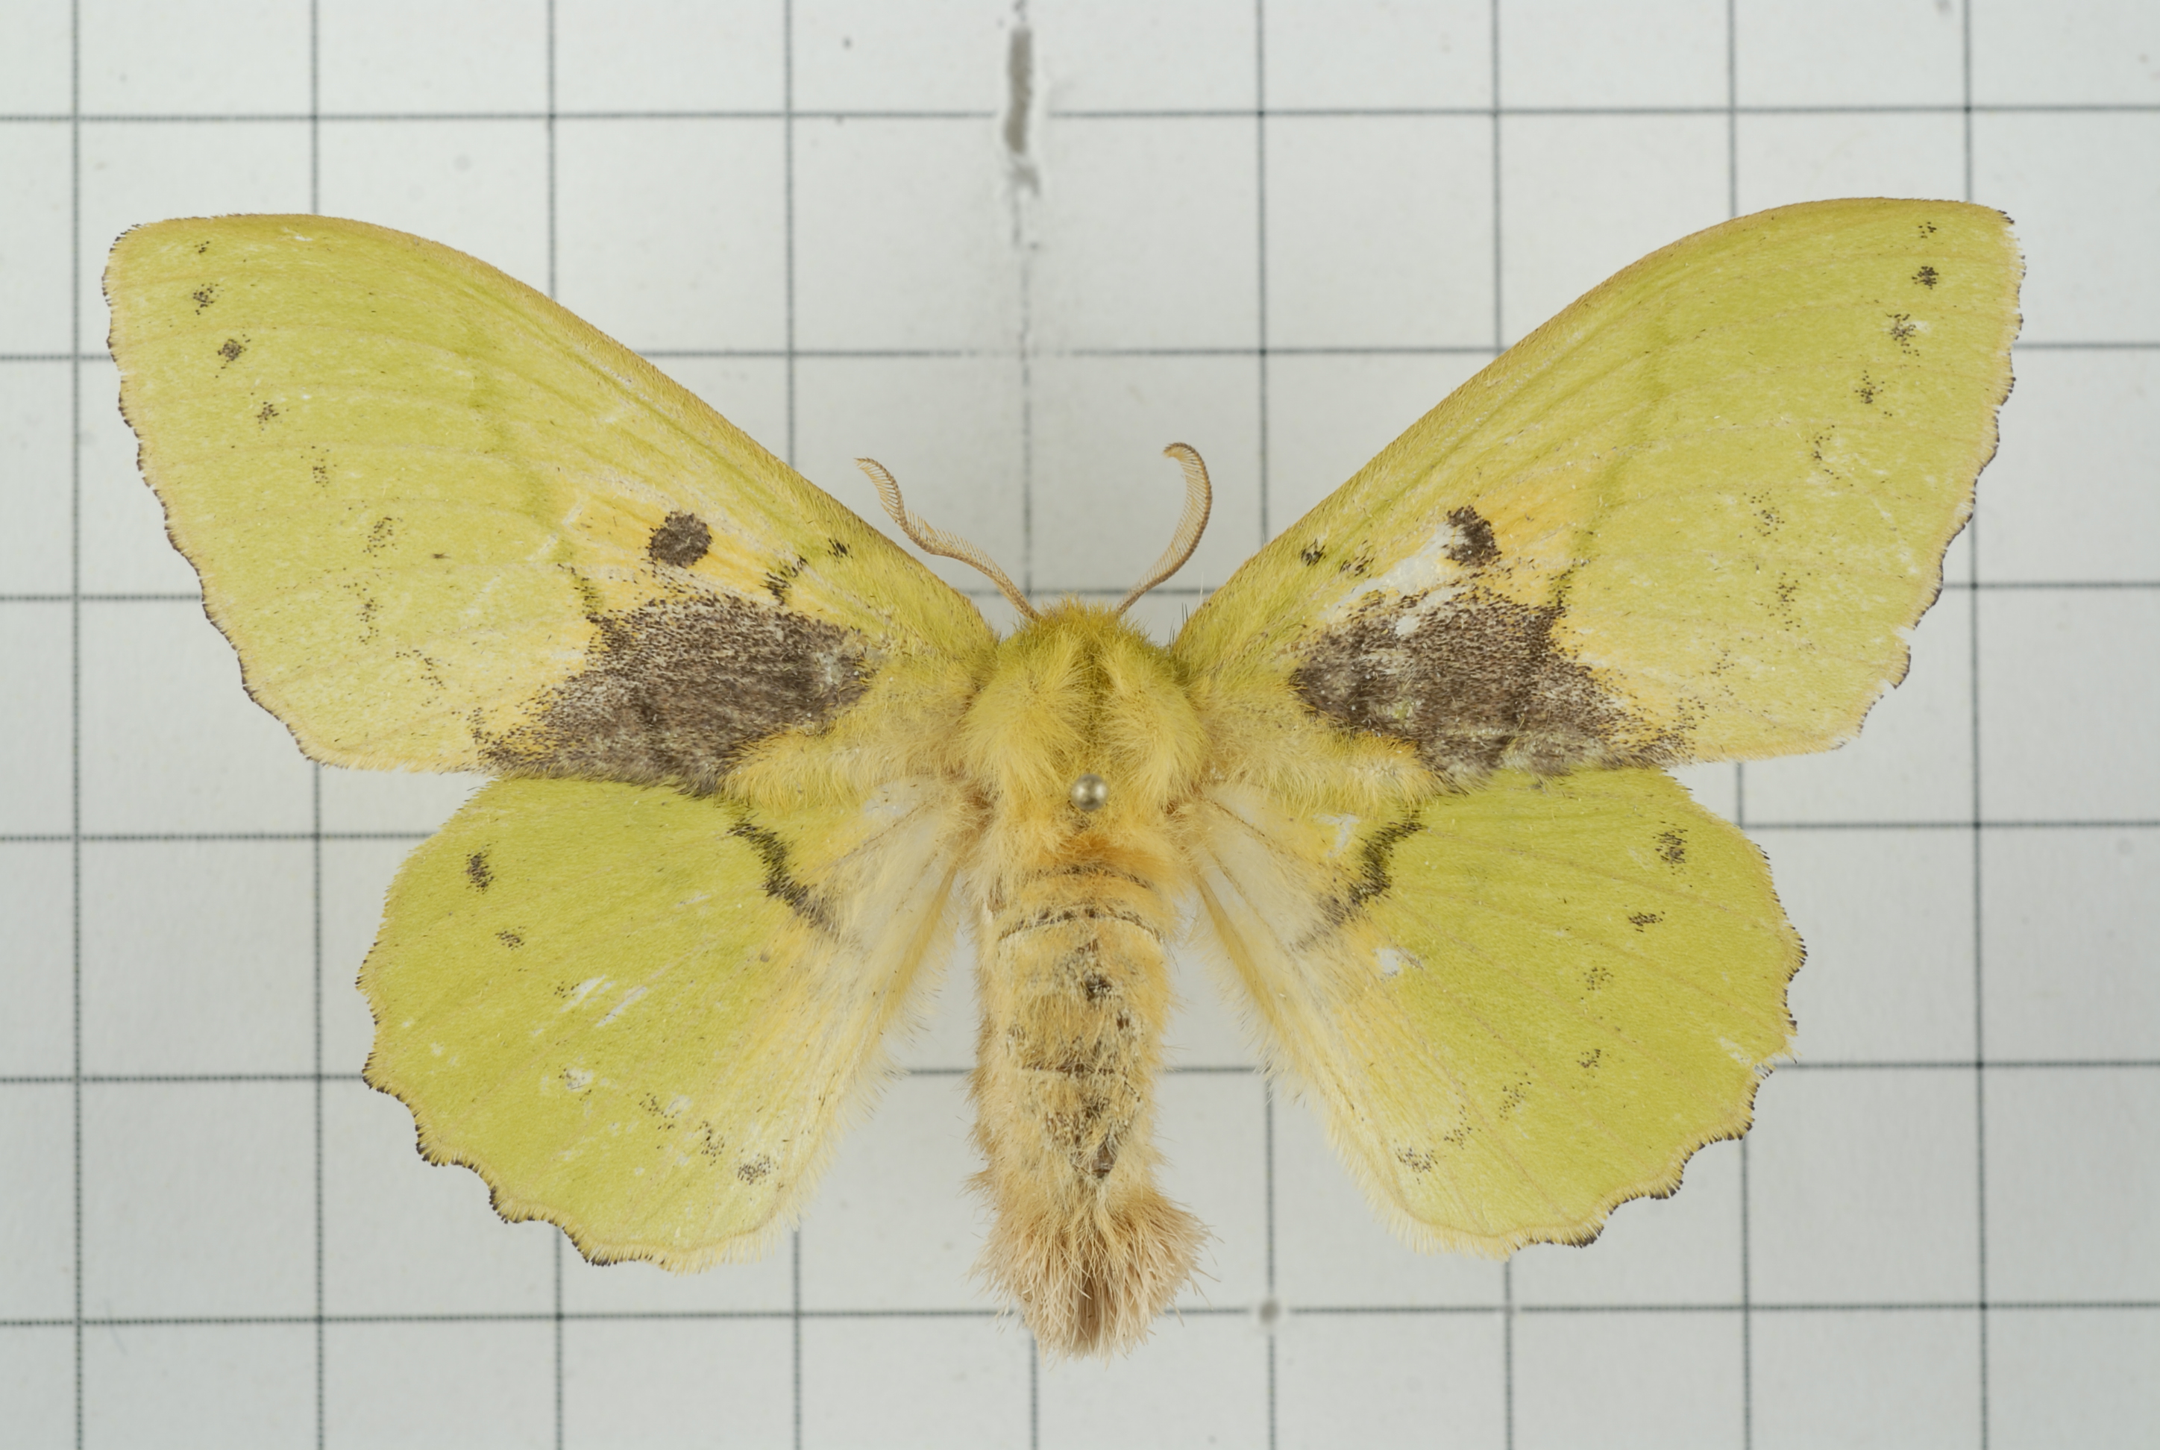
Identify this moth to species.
Trabala vishnou guttata
